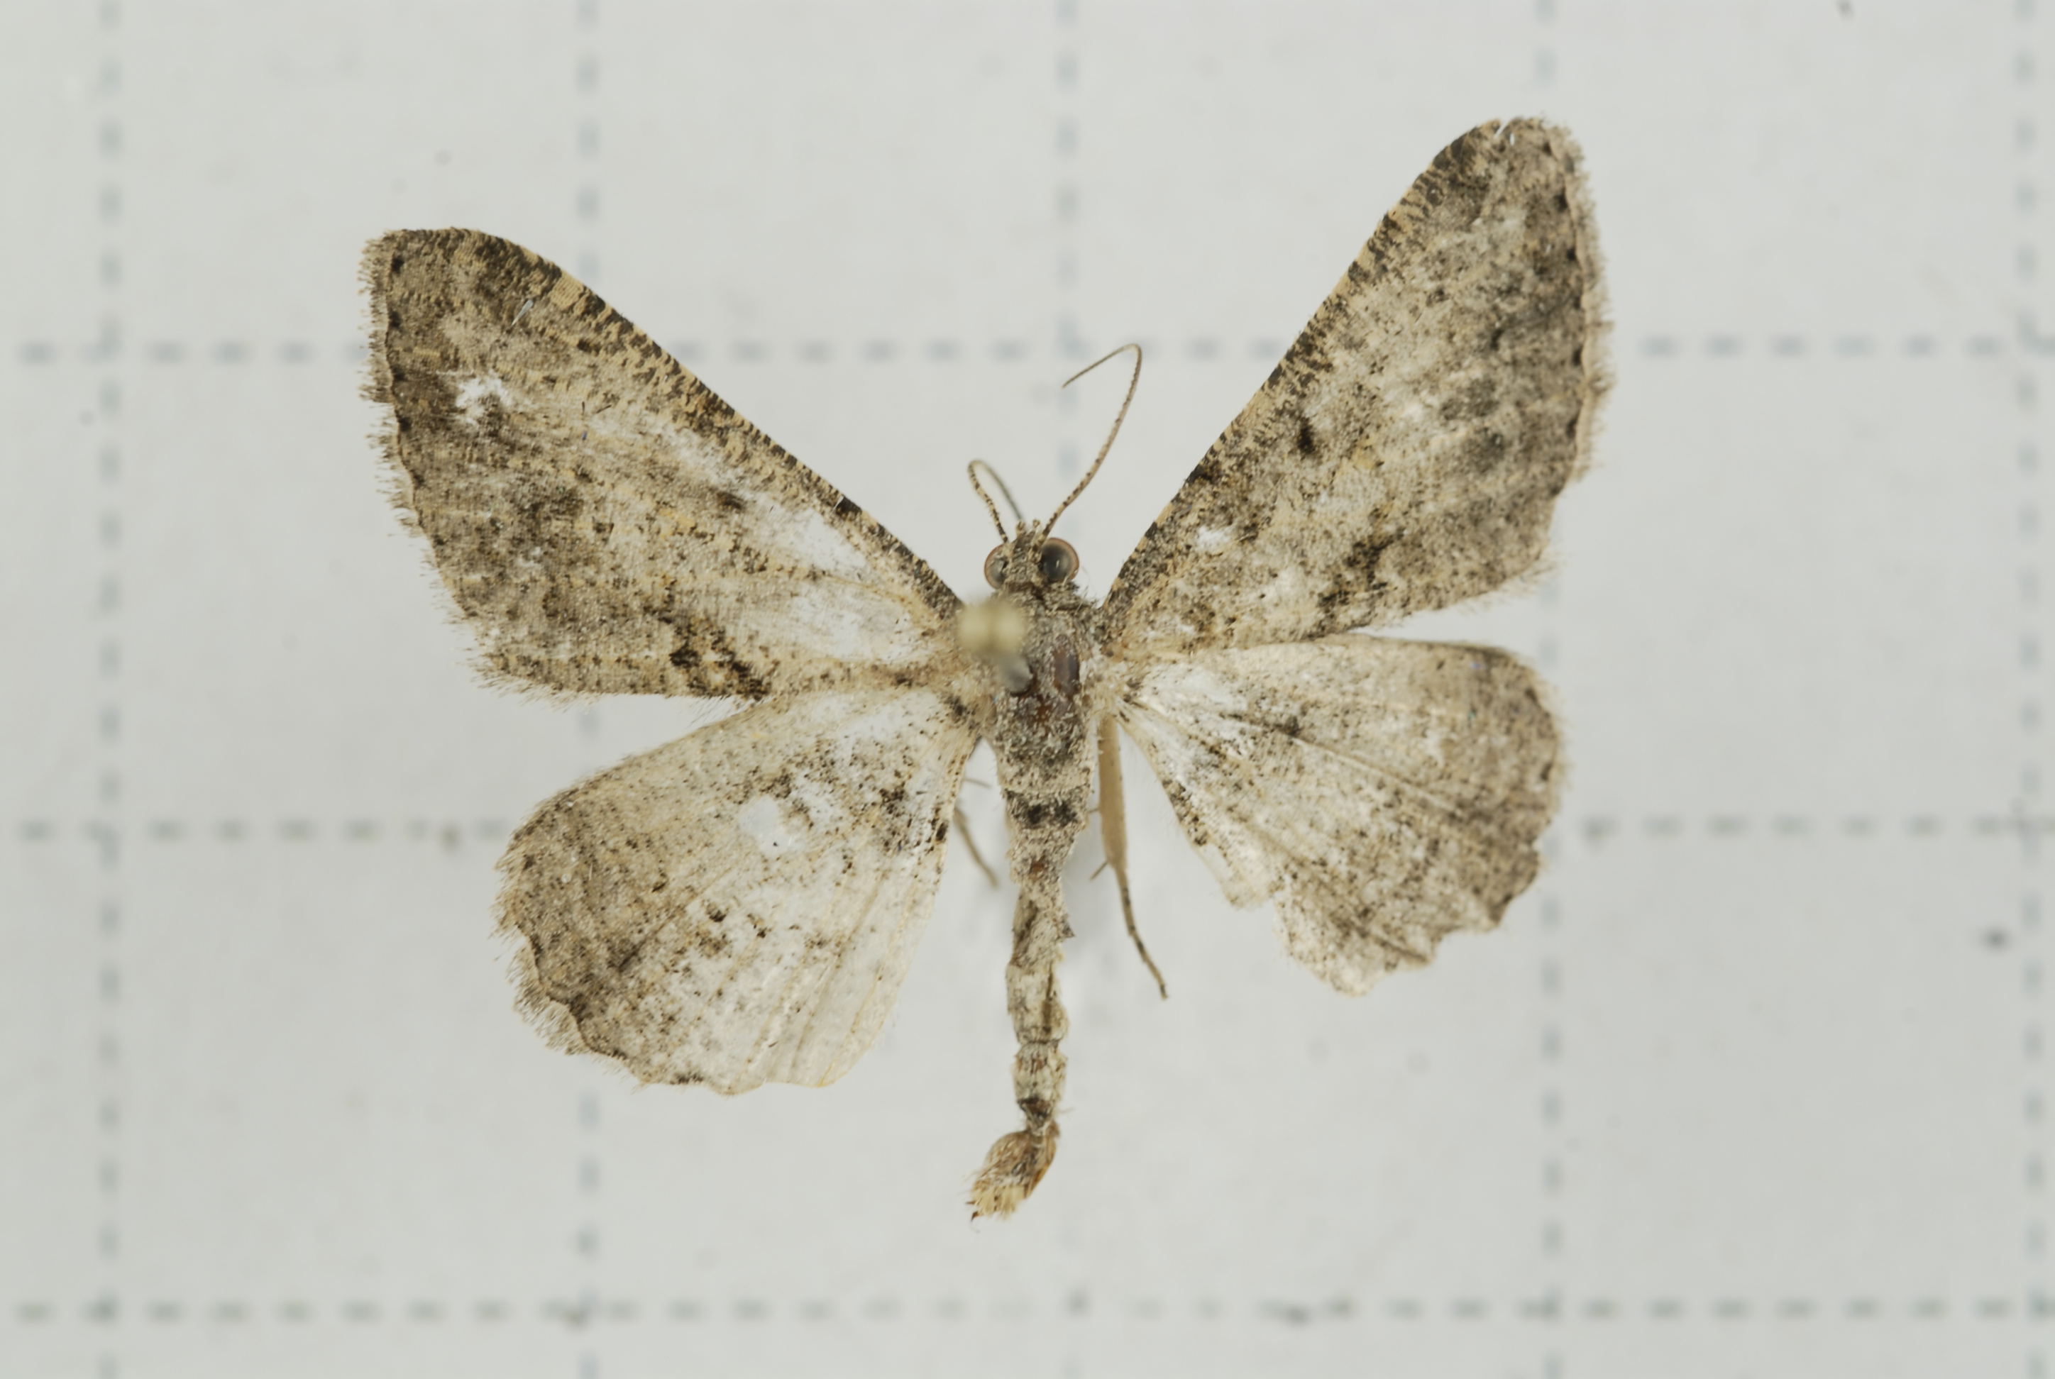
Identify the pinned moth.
Psilalcis breta rantaizana
